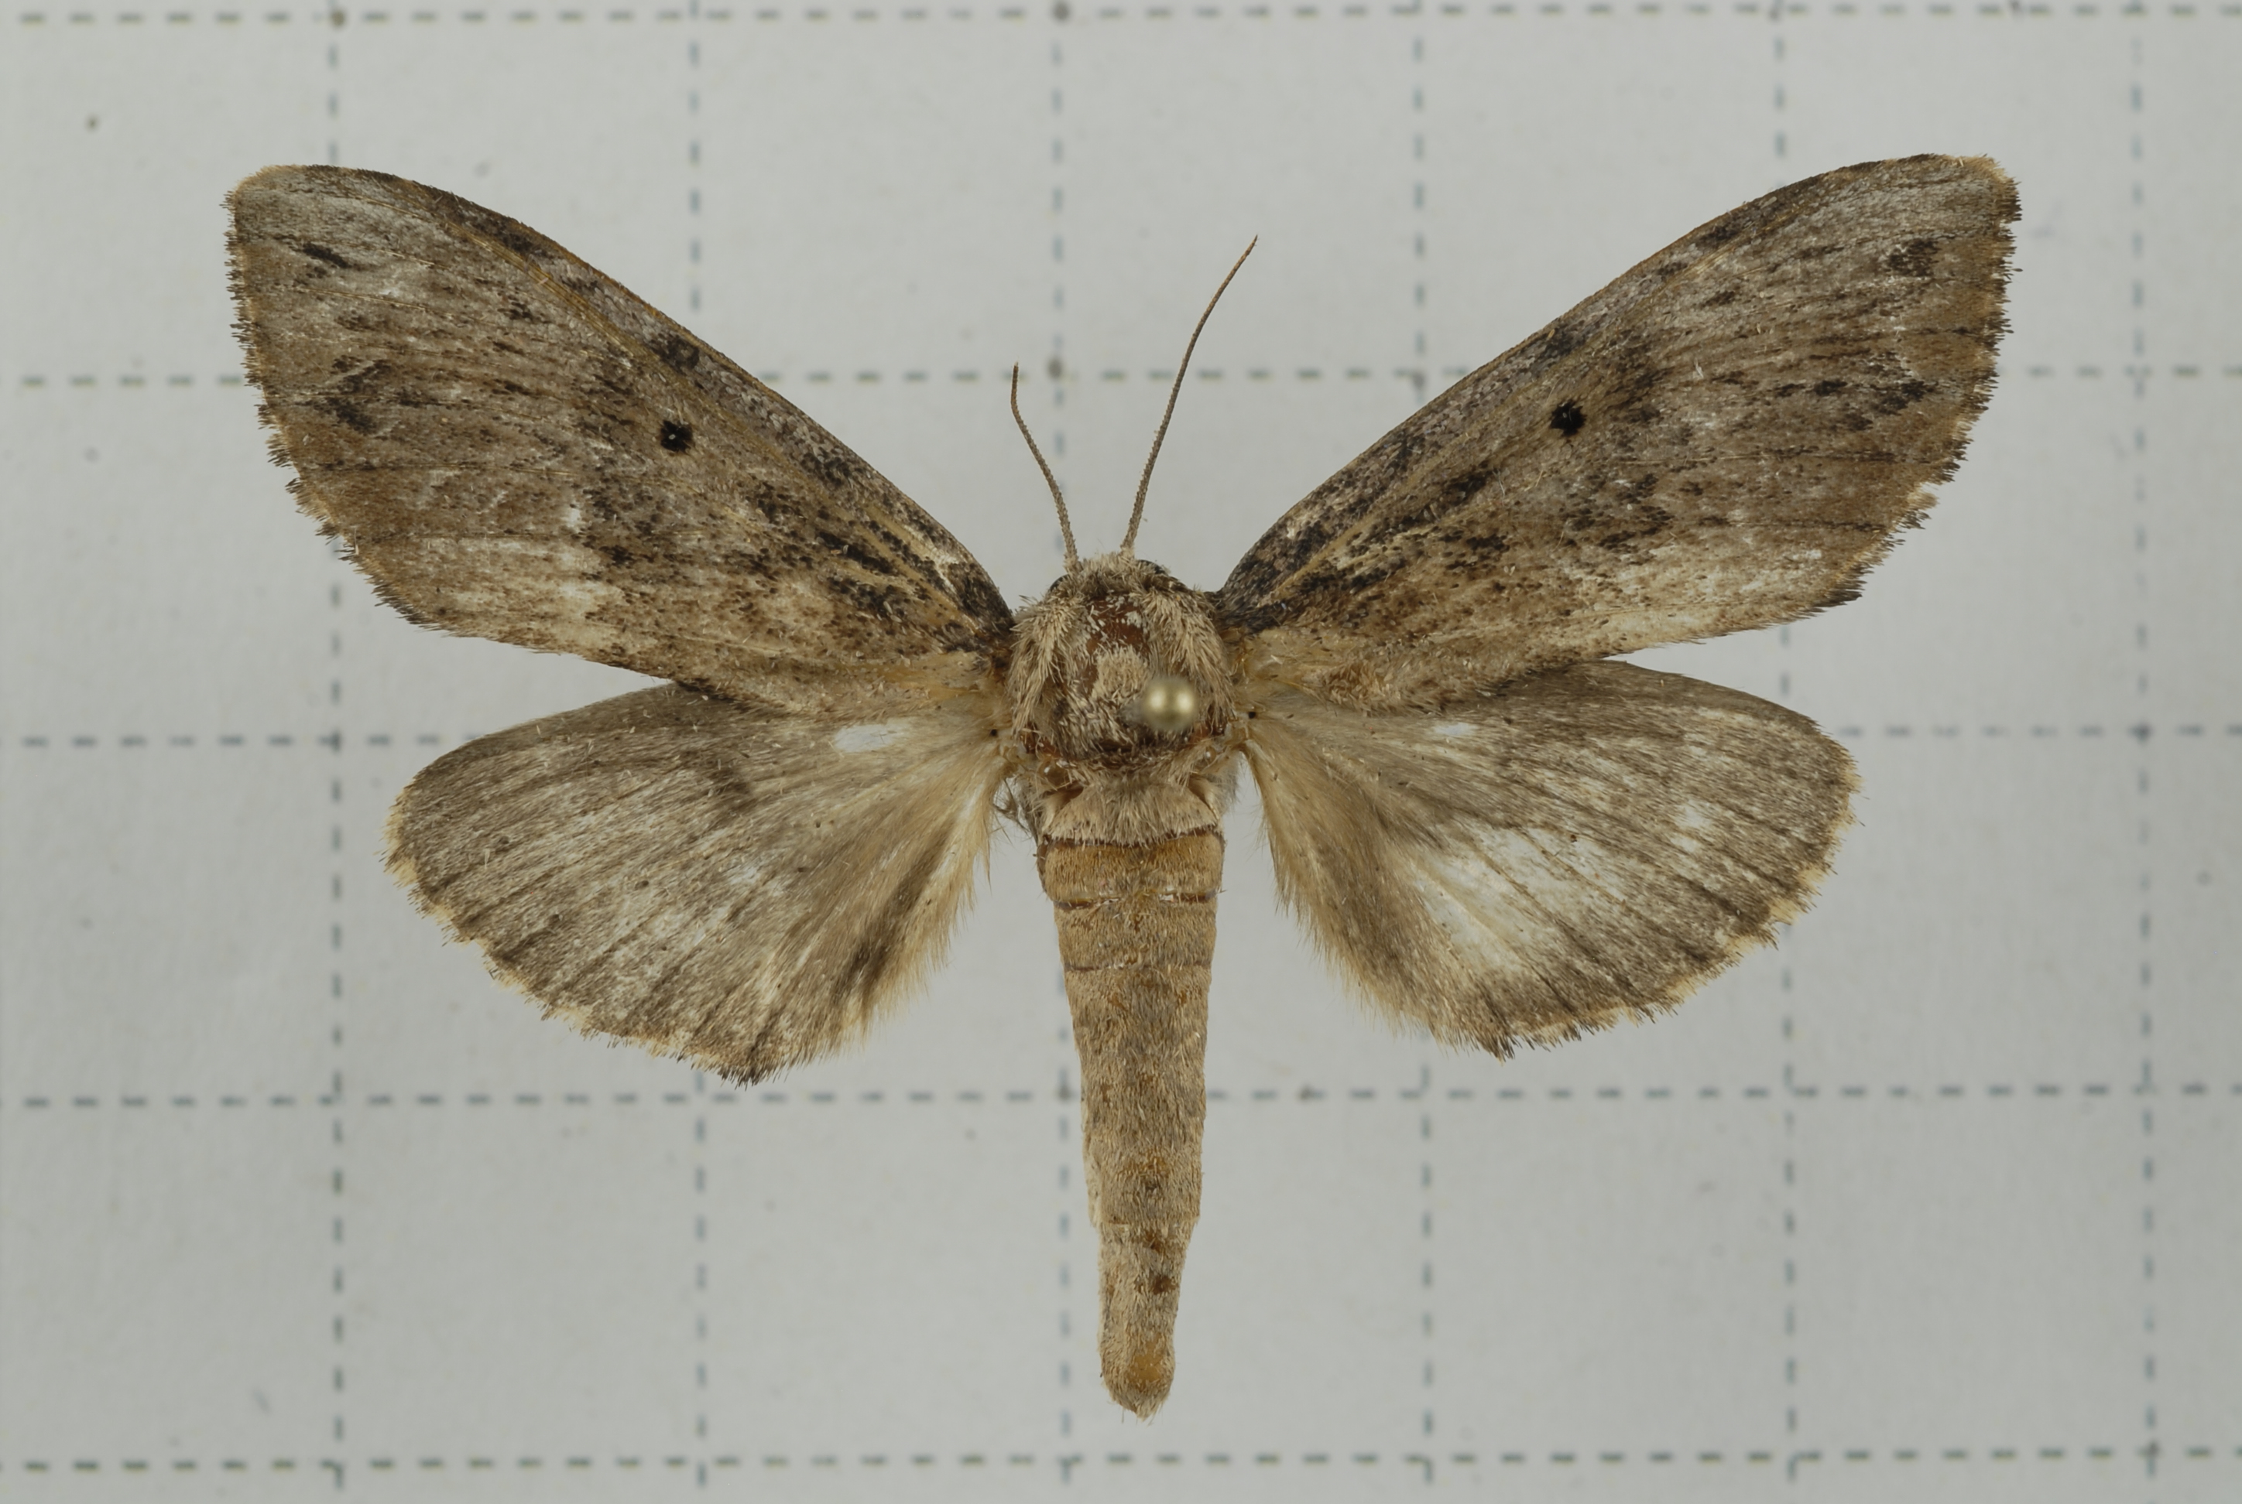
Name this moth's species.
Norracoides basinotata
